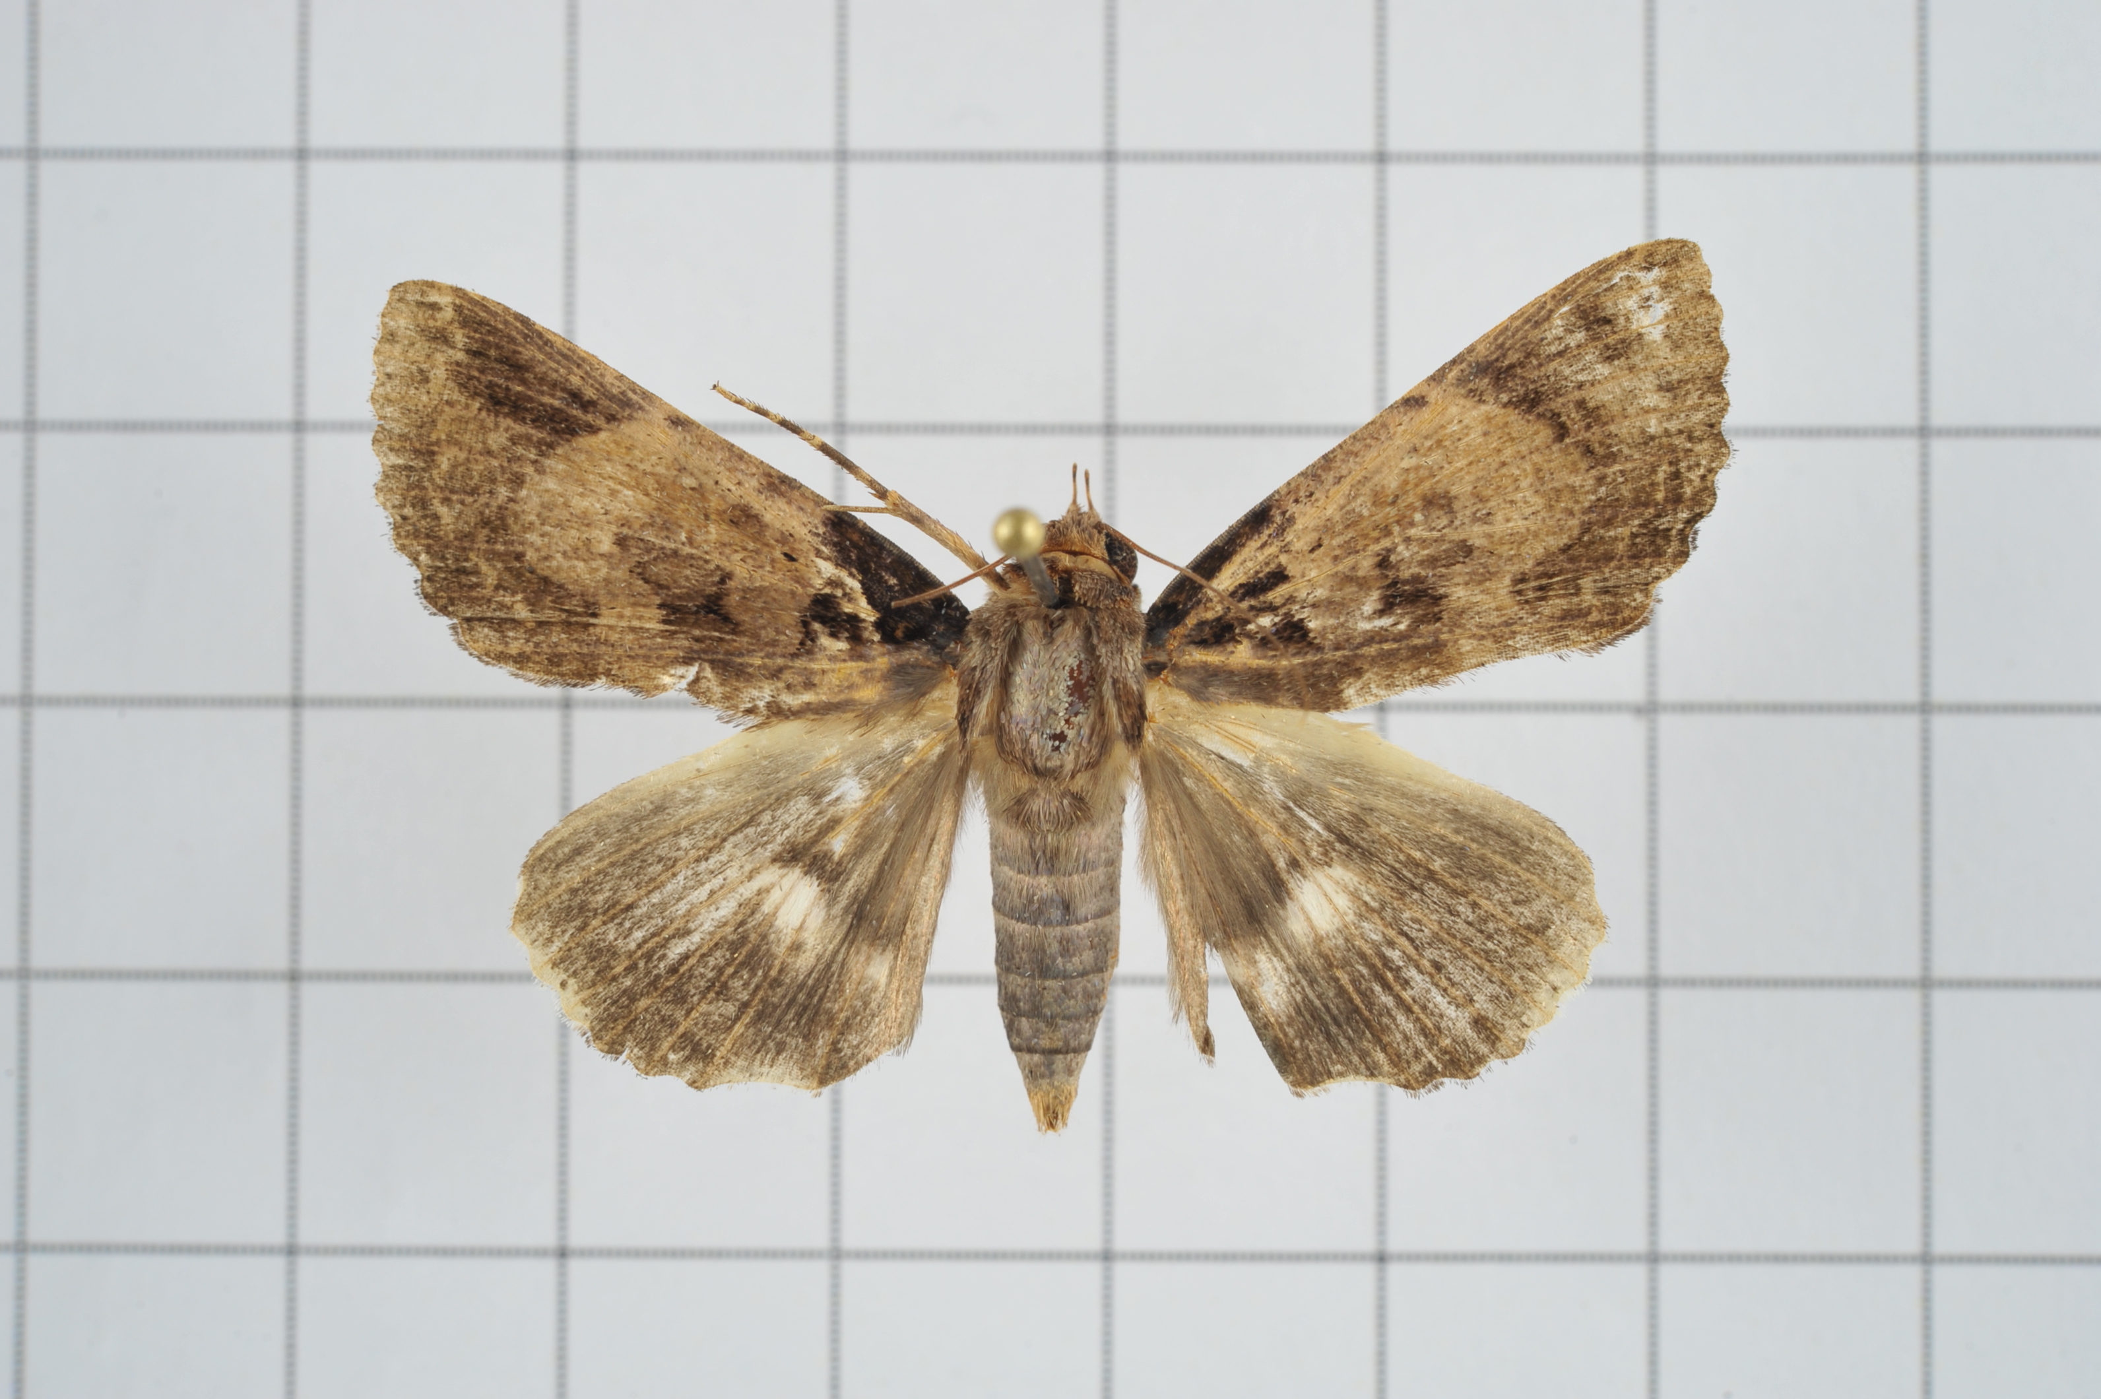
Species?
Ercheia cyllaria
